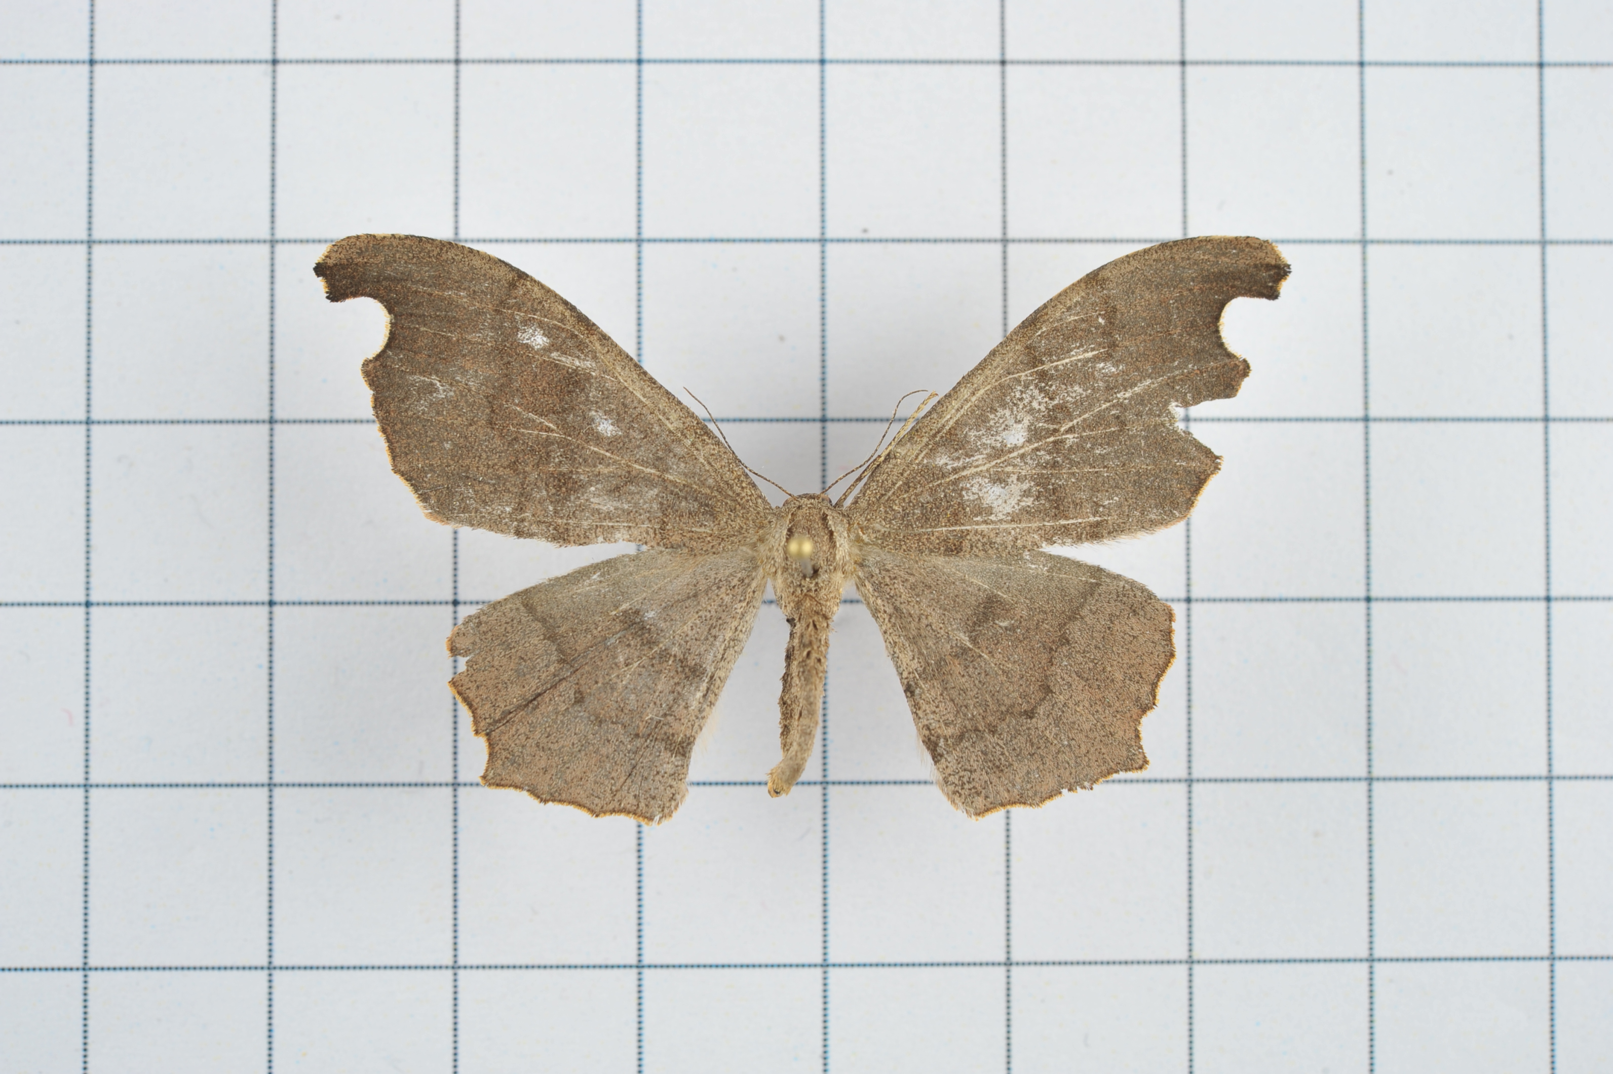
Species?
Hyposidra talaca talaca
